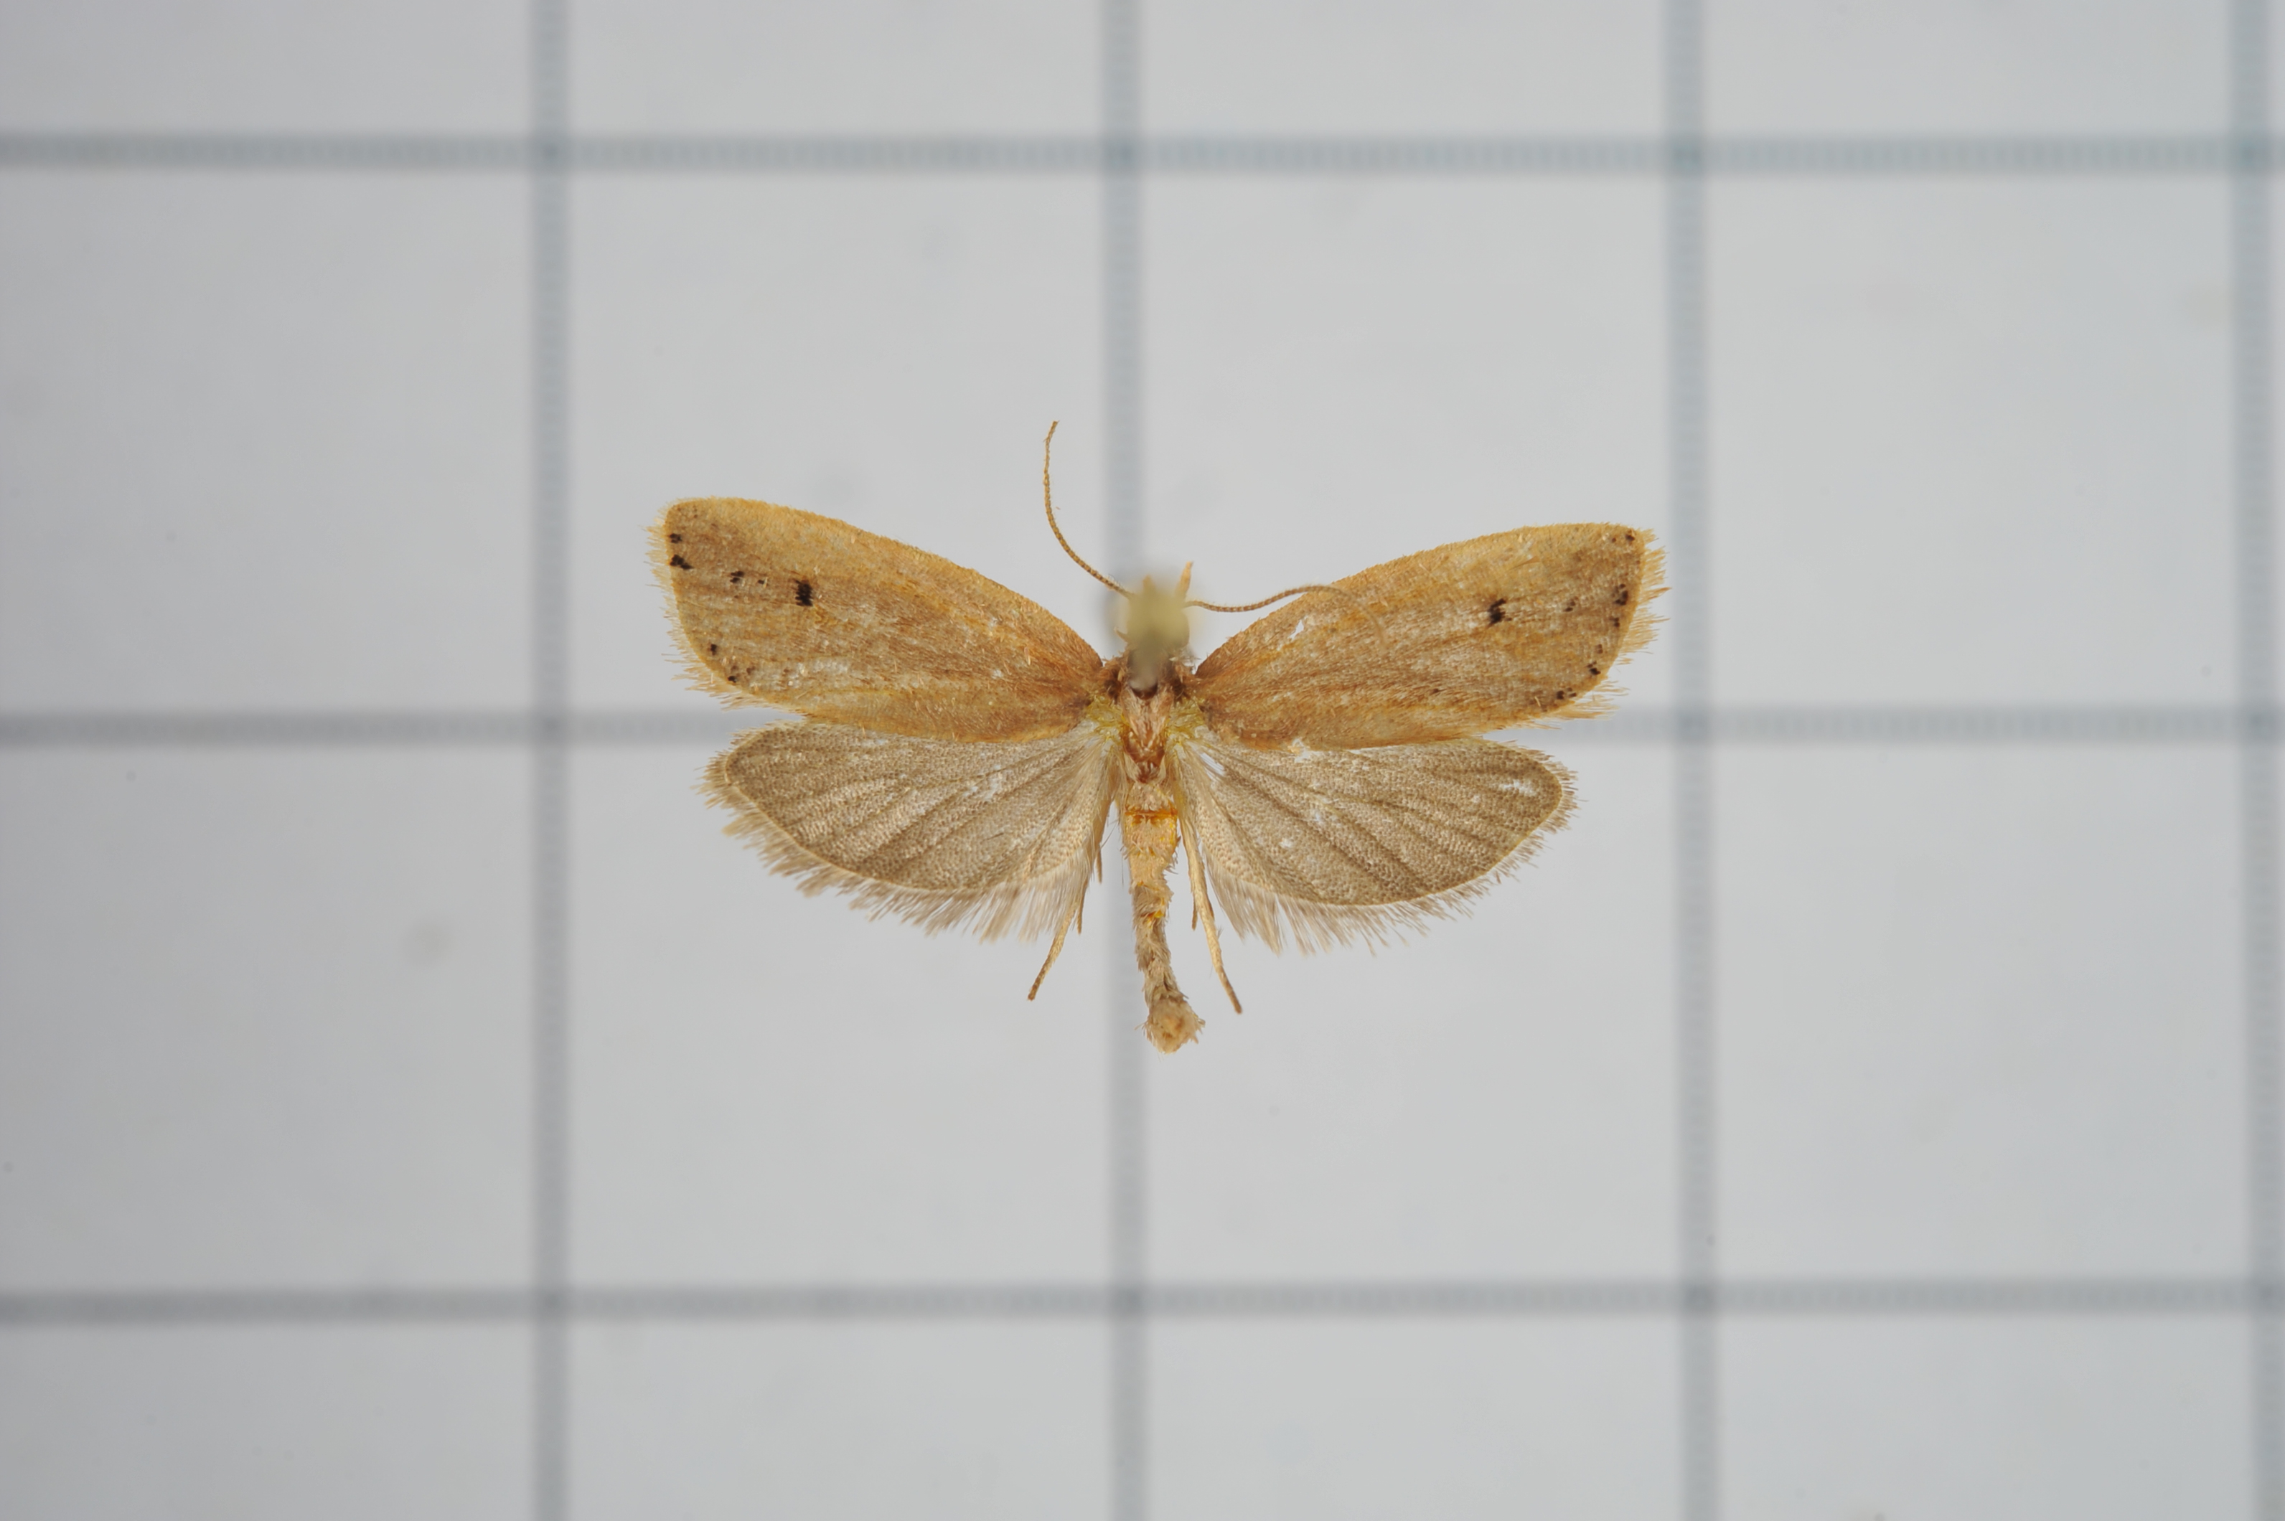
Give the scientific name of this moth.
Archips myrrhophanes
